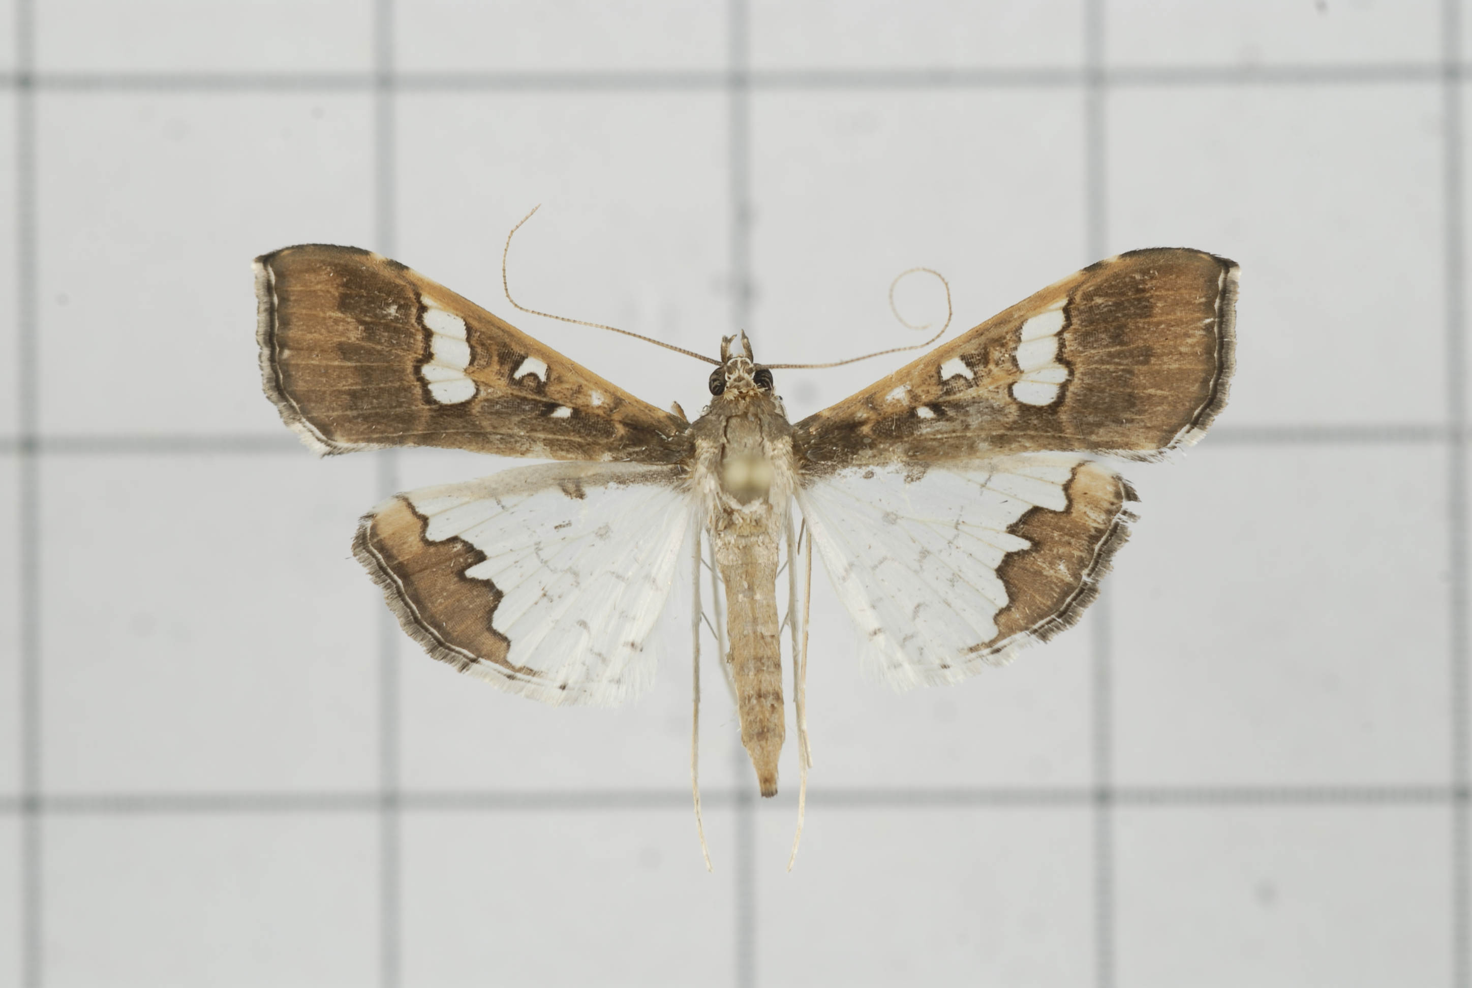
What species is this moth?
Maruca vitrata
